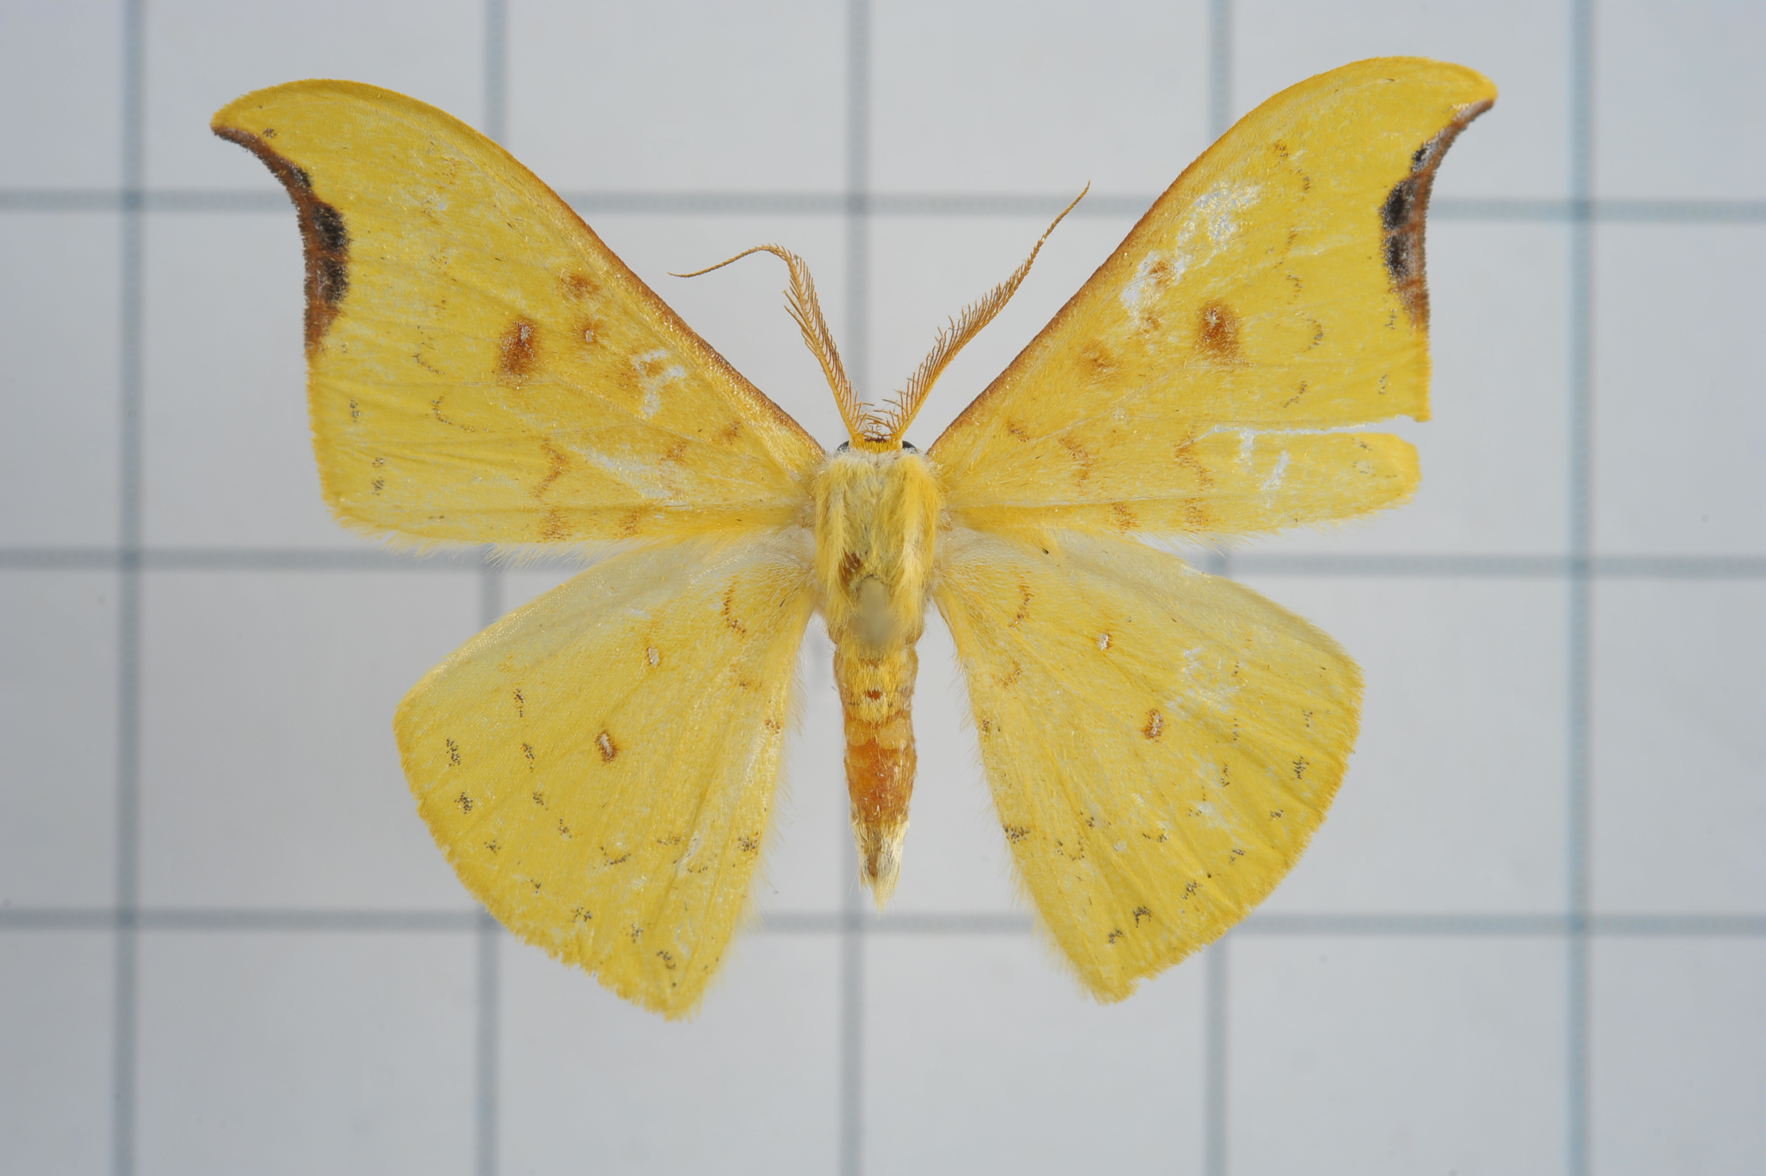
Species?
Tridrepana arikana arikana
